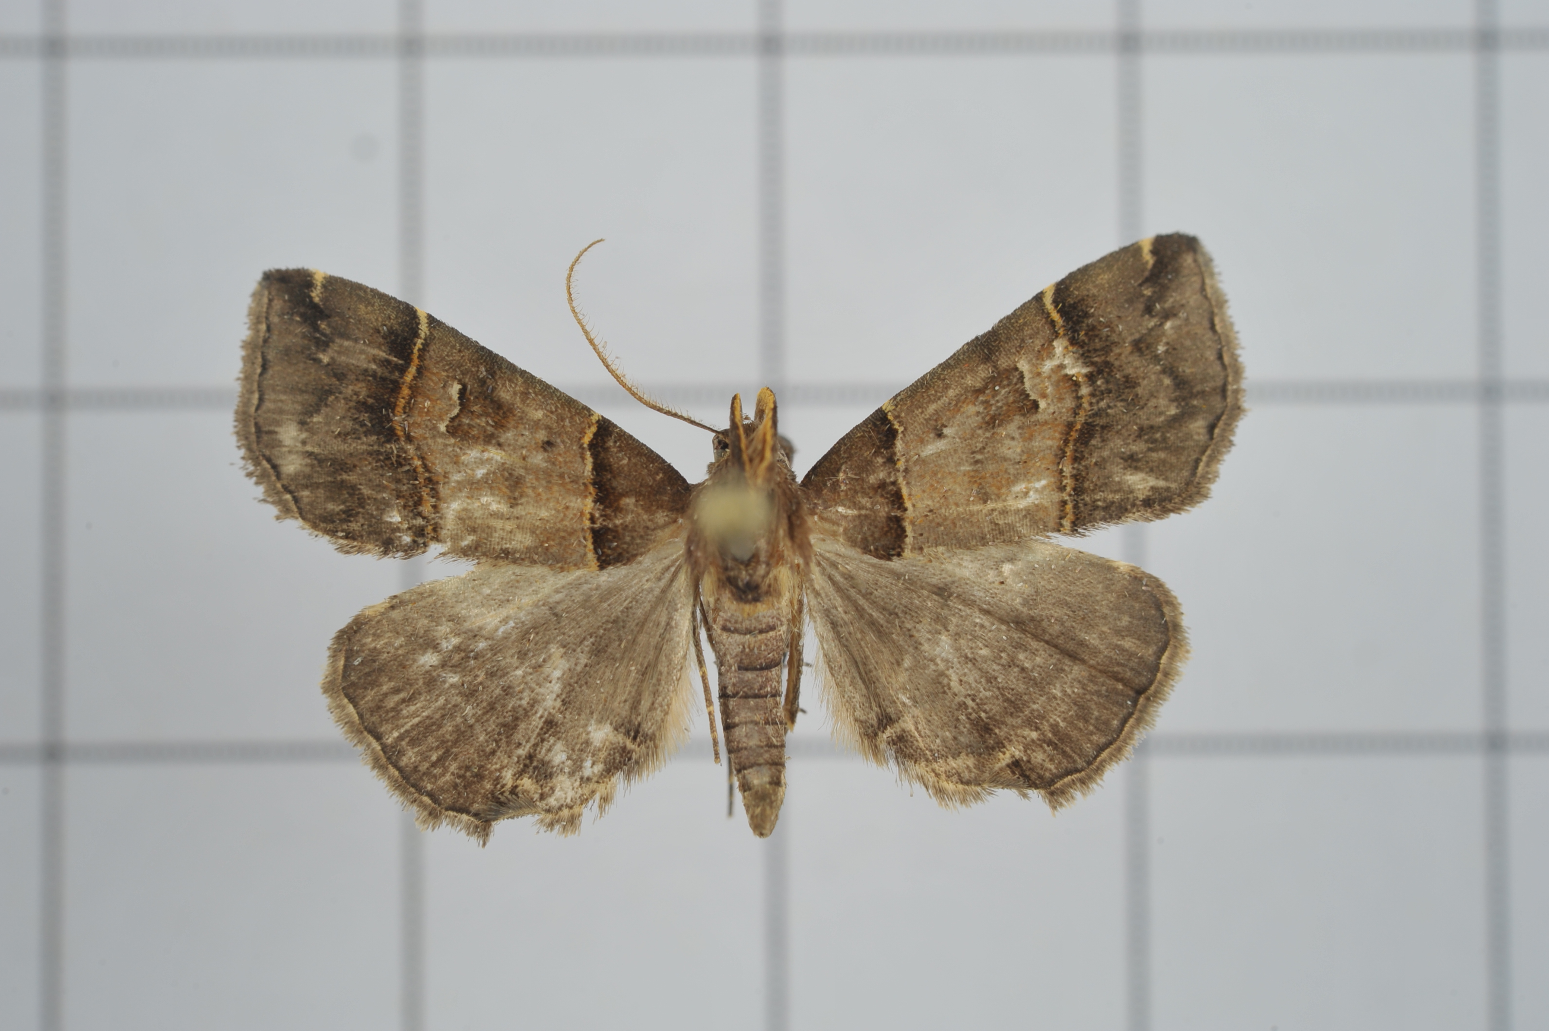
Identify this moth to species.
Bertula kosemponica
